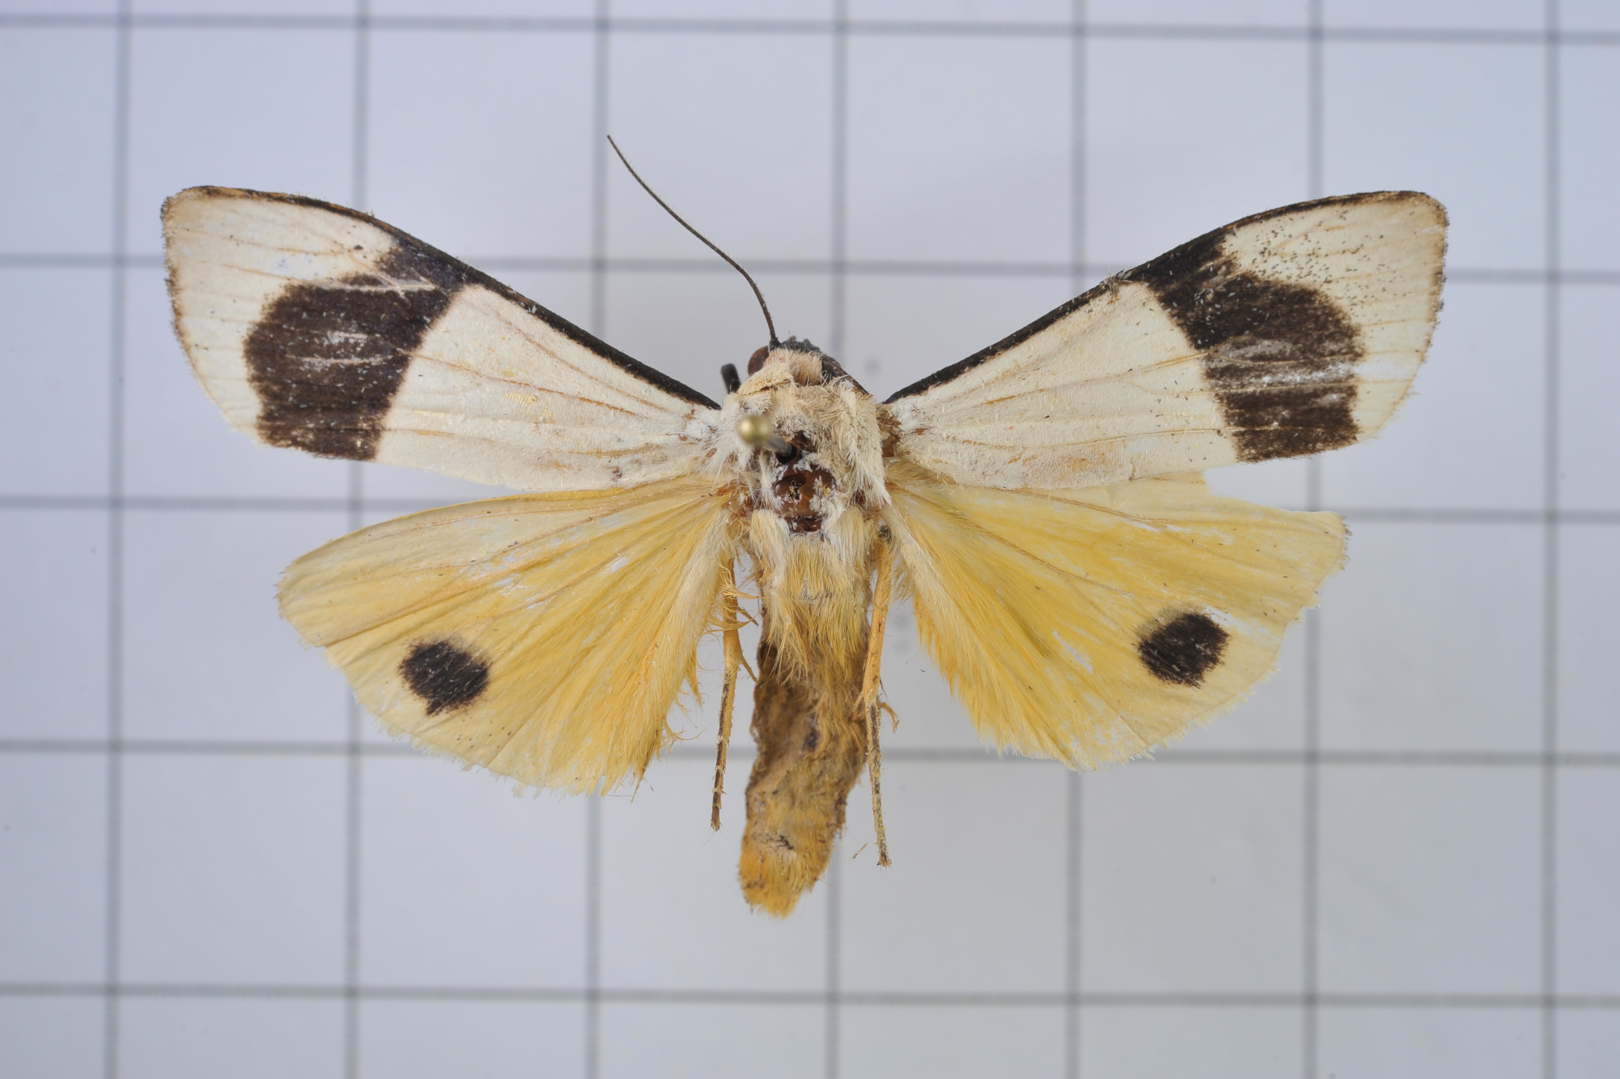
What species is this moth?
Vamuna alboluteora
